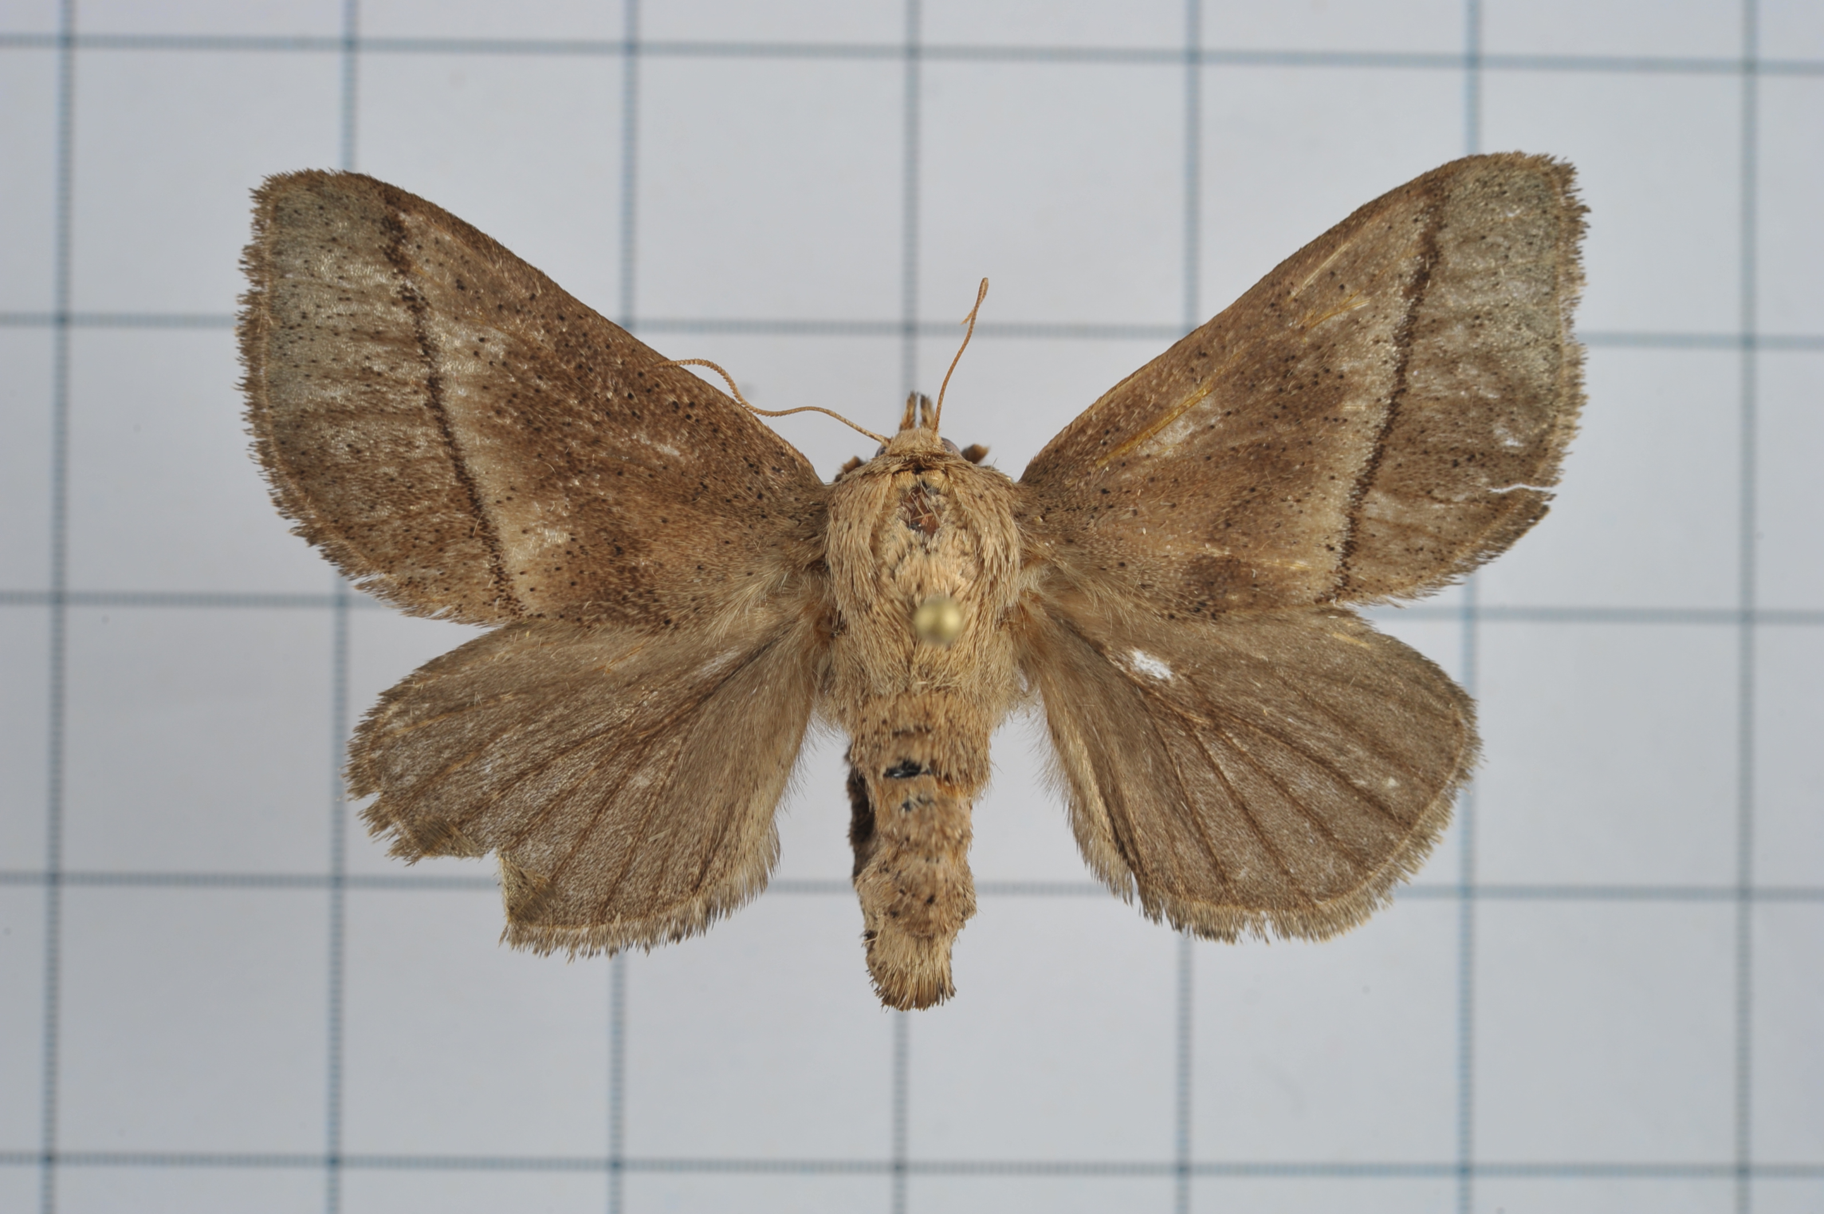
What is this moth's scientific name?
Thosea sinensis
